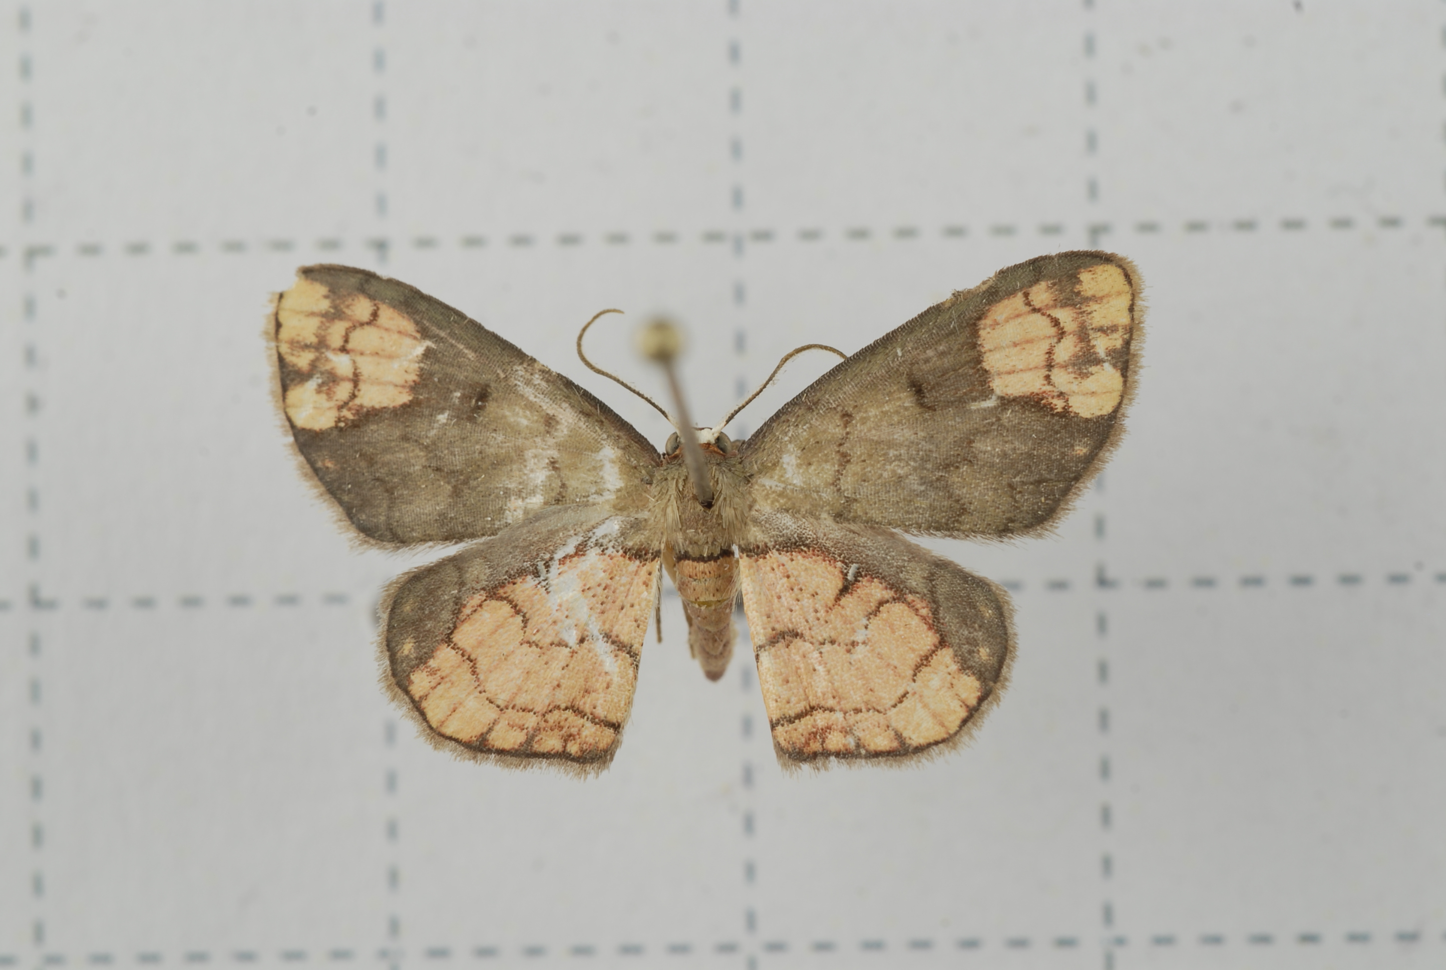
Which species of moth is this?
Metallaxis semiustus
